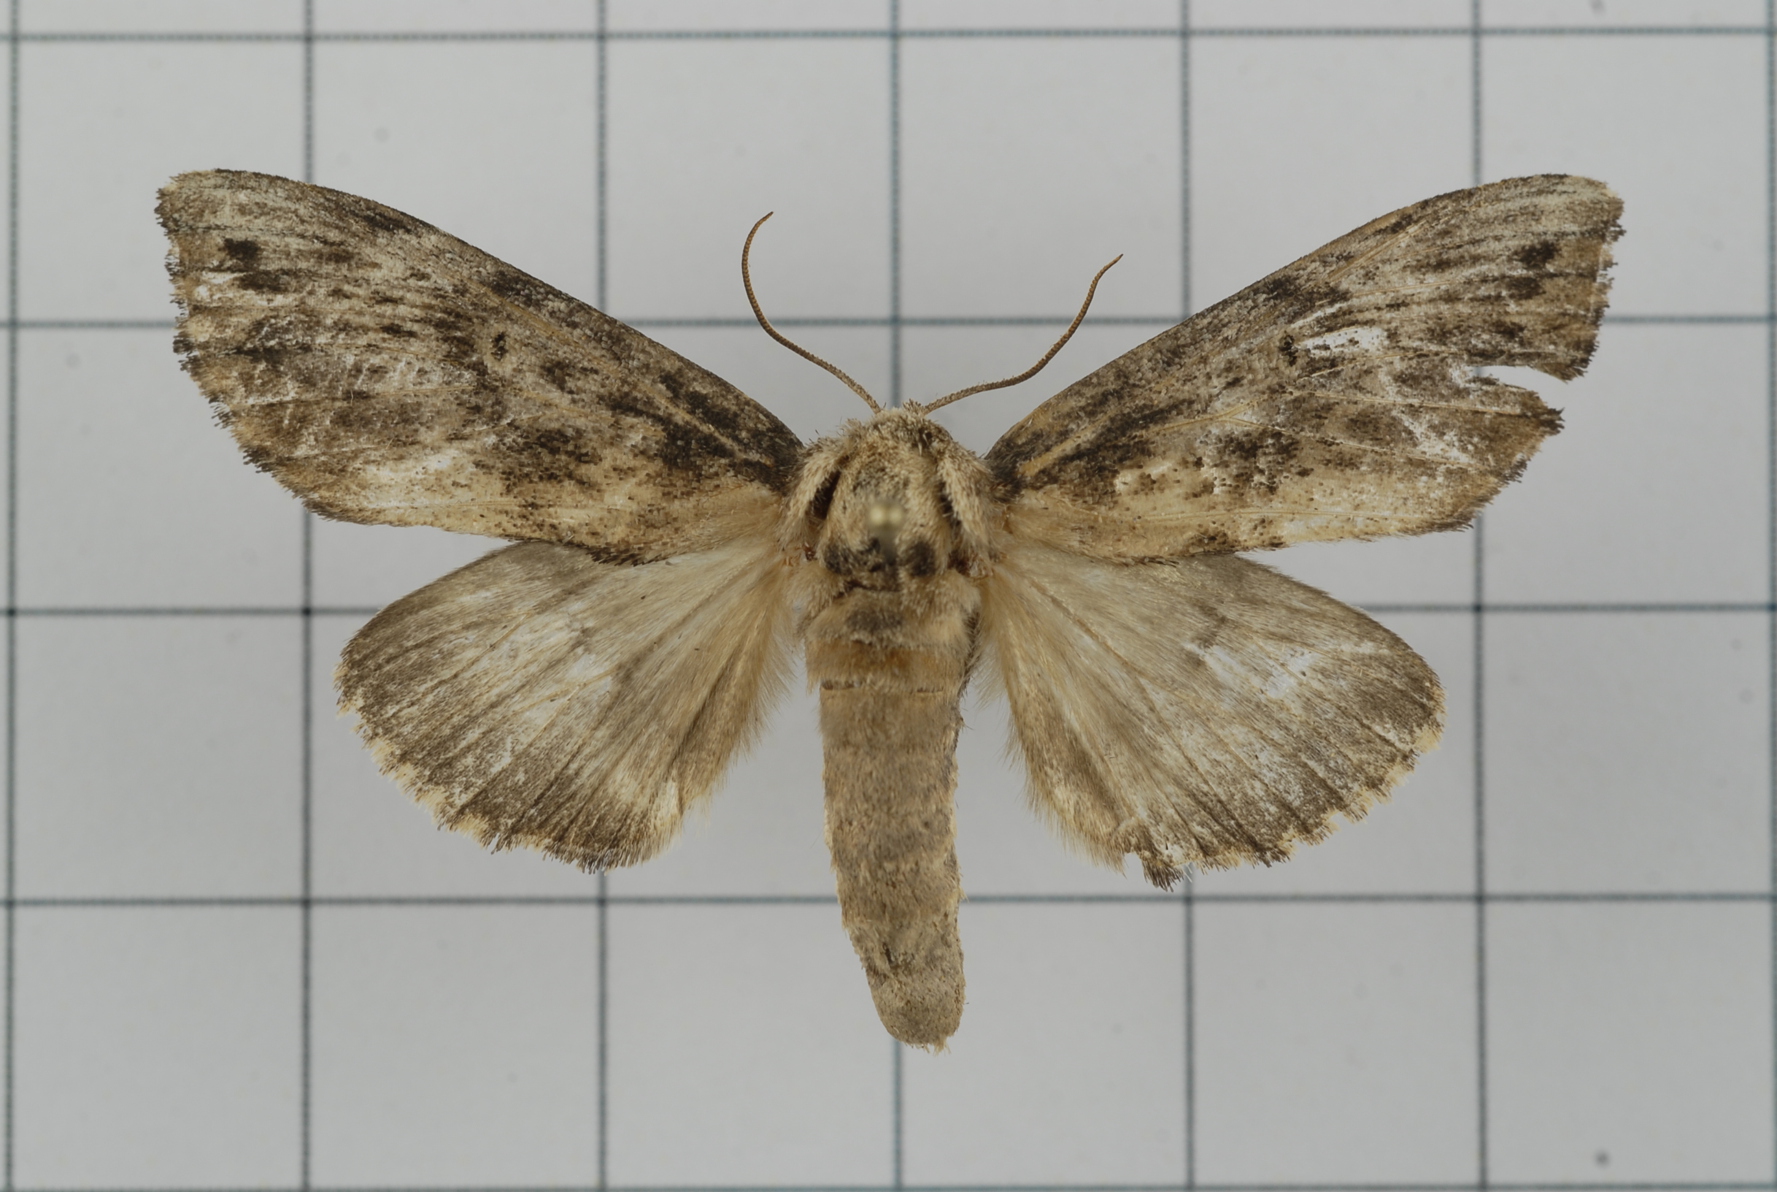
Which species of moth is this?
Allodontoides tenebrosa
